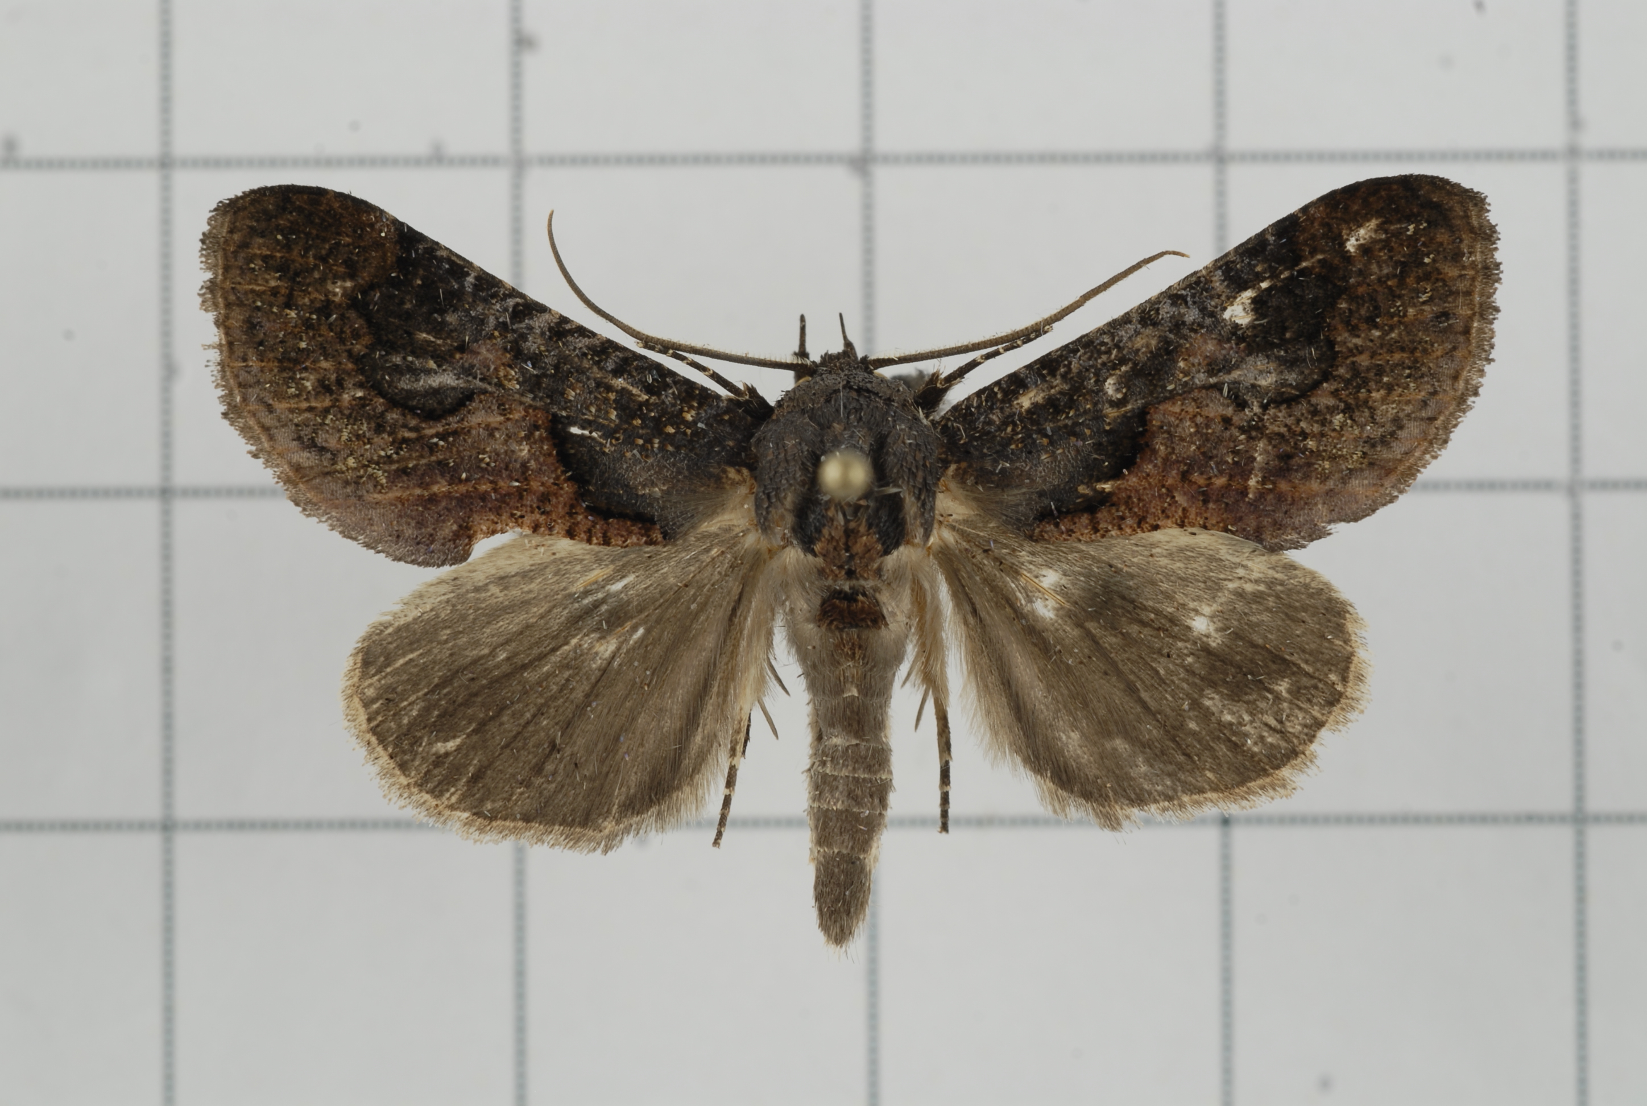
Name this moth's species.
Batracharta divisa
